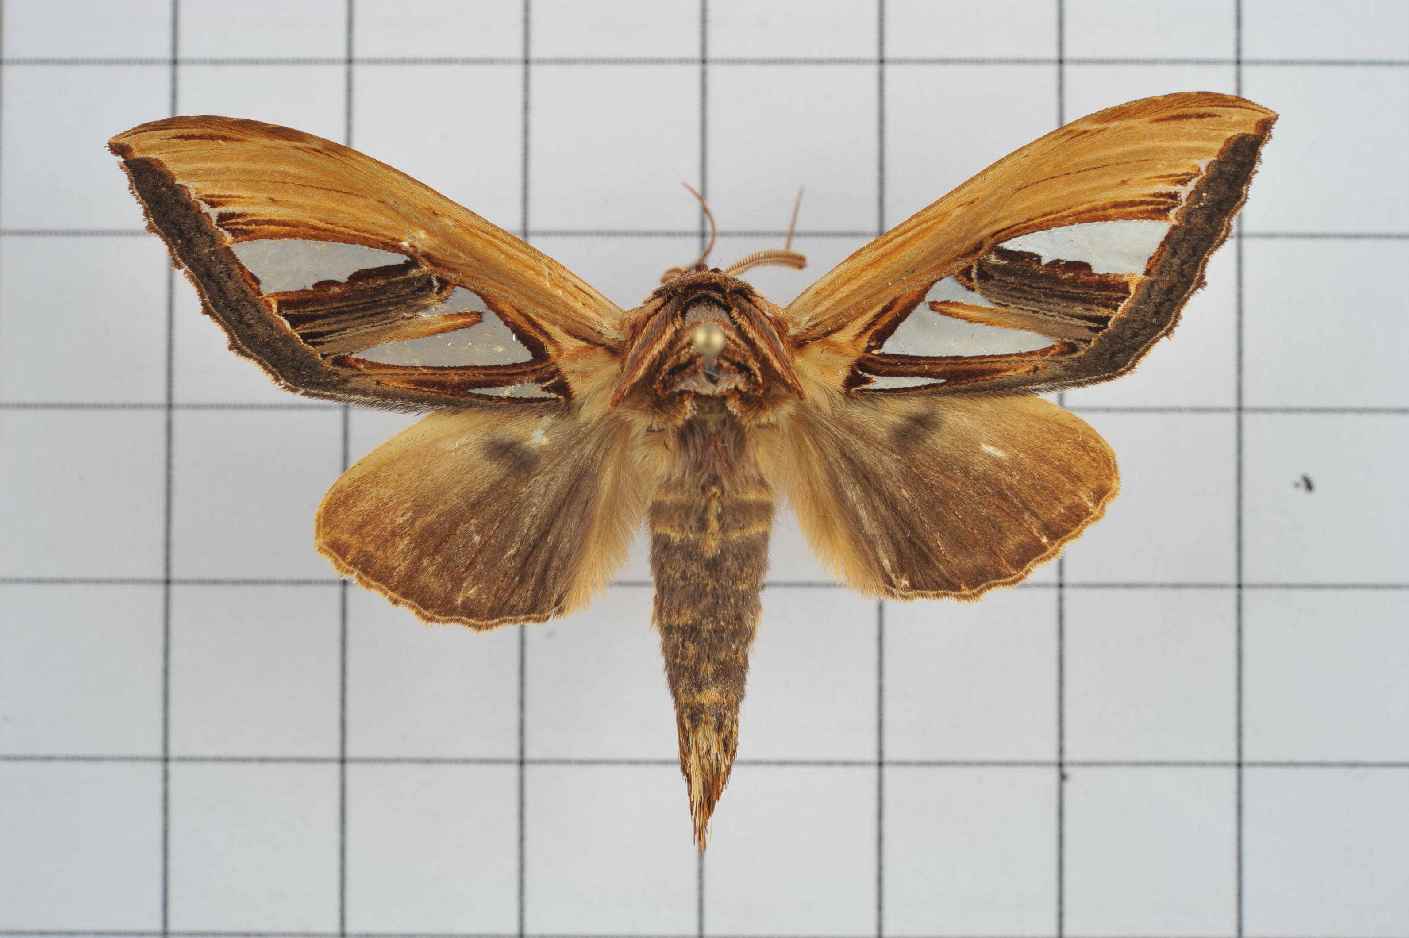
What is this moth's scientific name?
Tarsolepis taiwana
